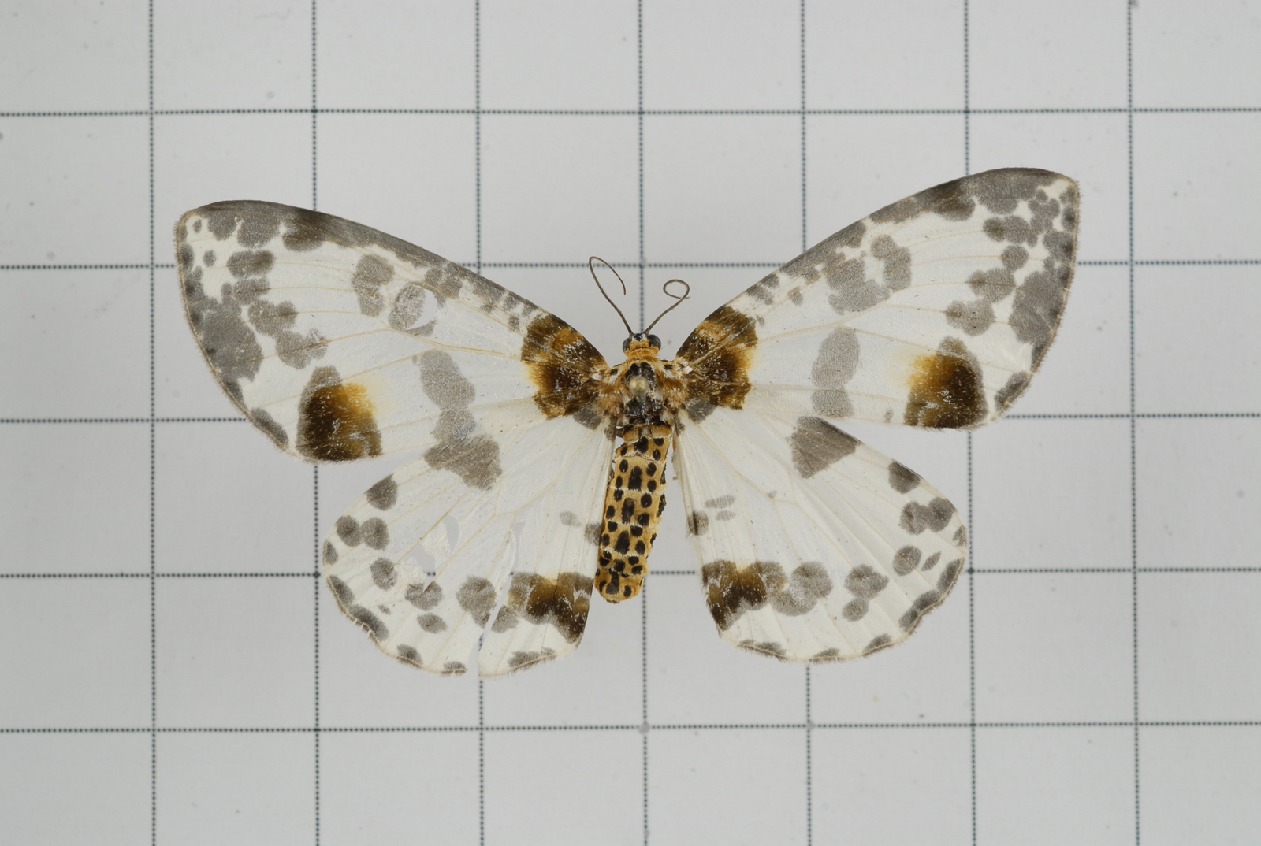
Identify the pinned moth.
Abraxas formosilluminata
